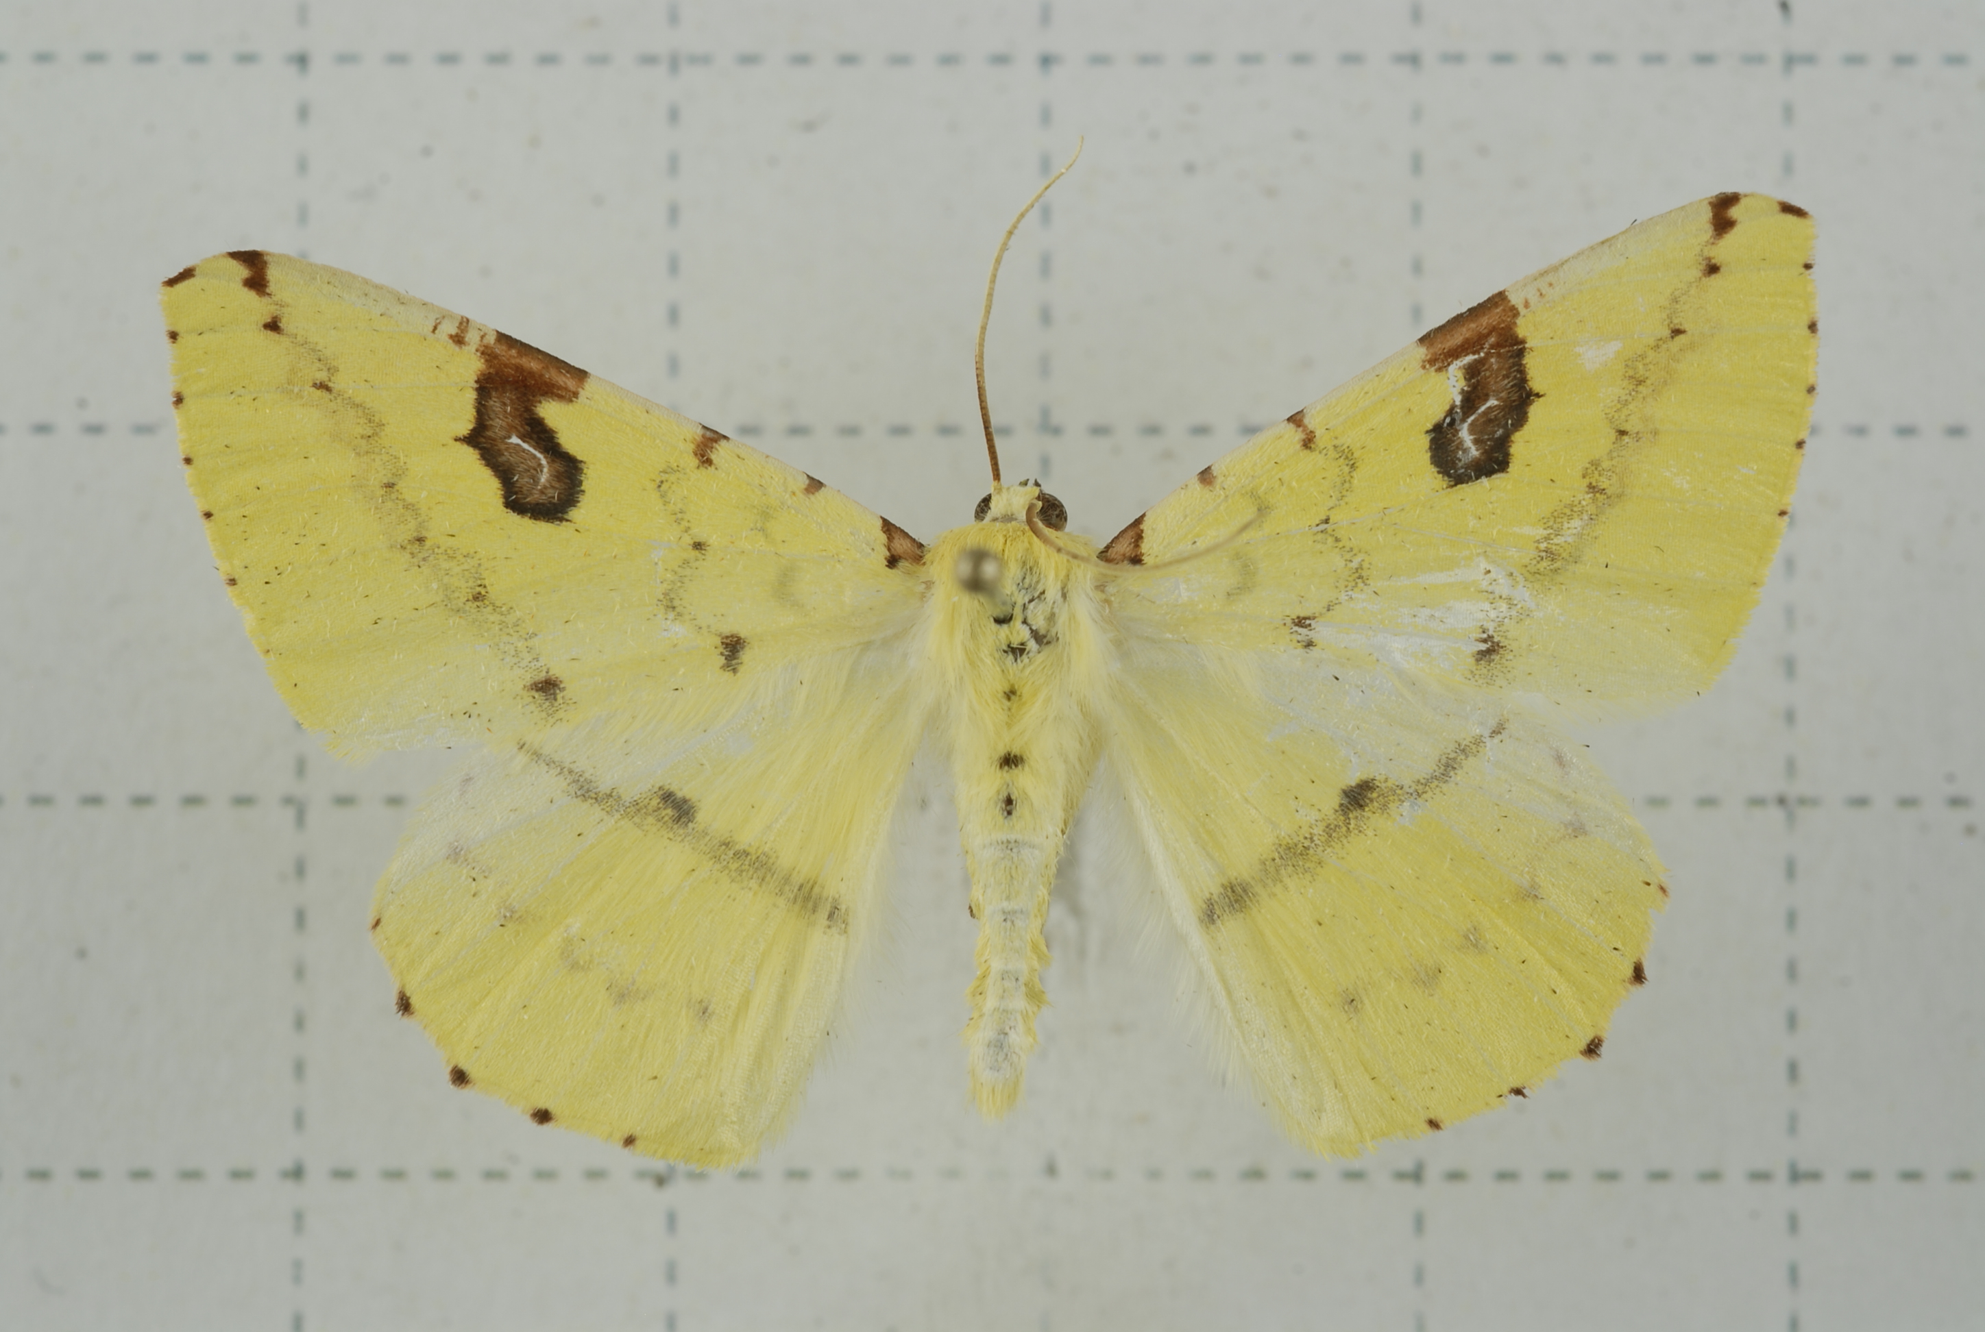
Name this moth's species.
Opisthograptis punctilineata
